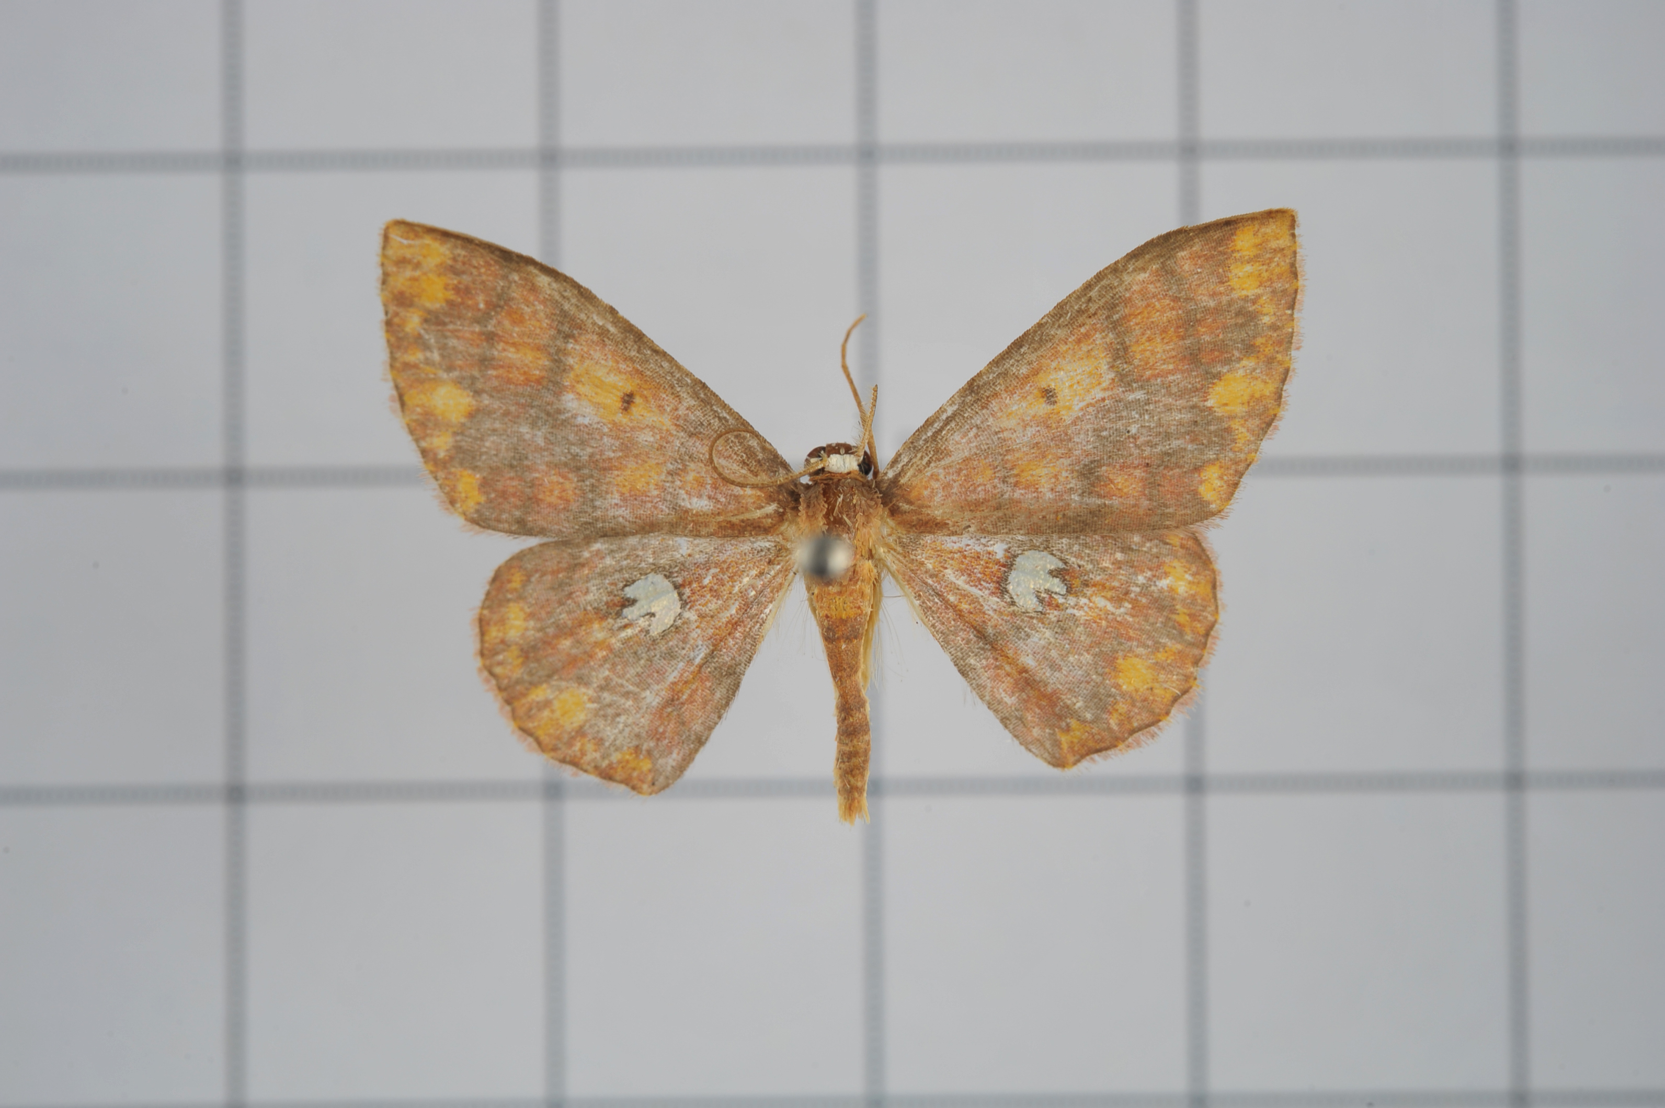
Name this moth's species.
Discoglypha locupletata
